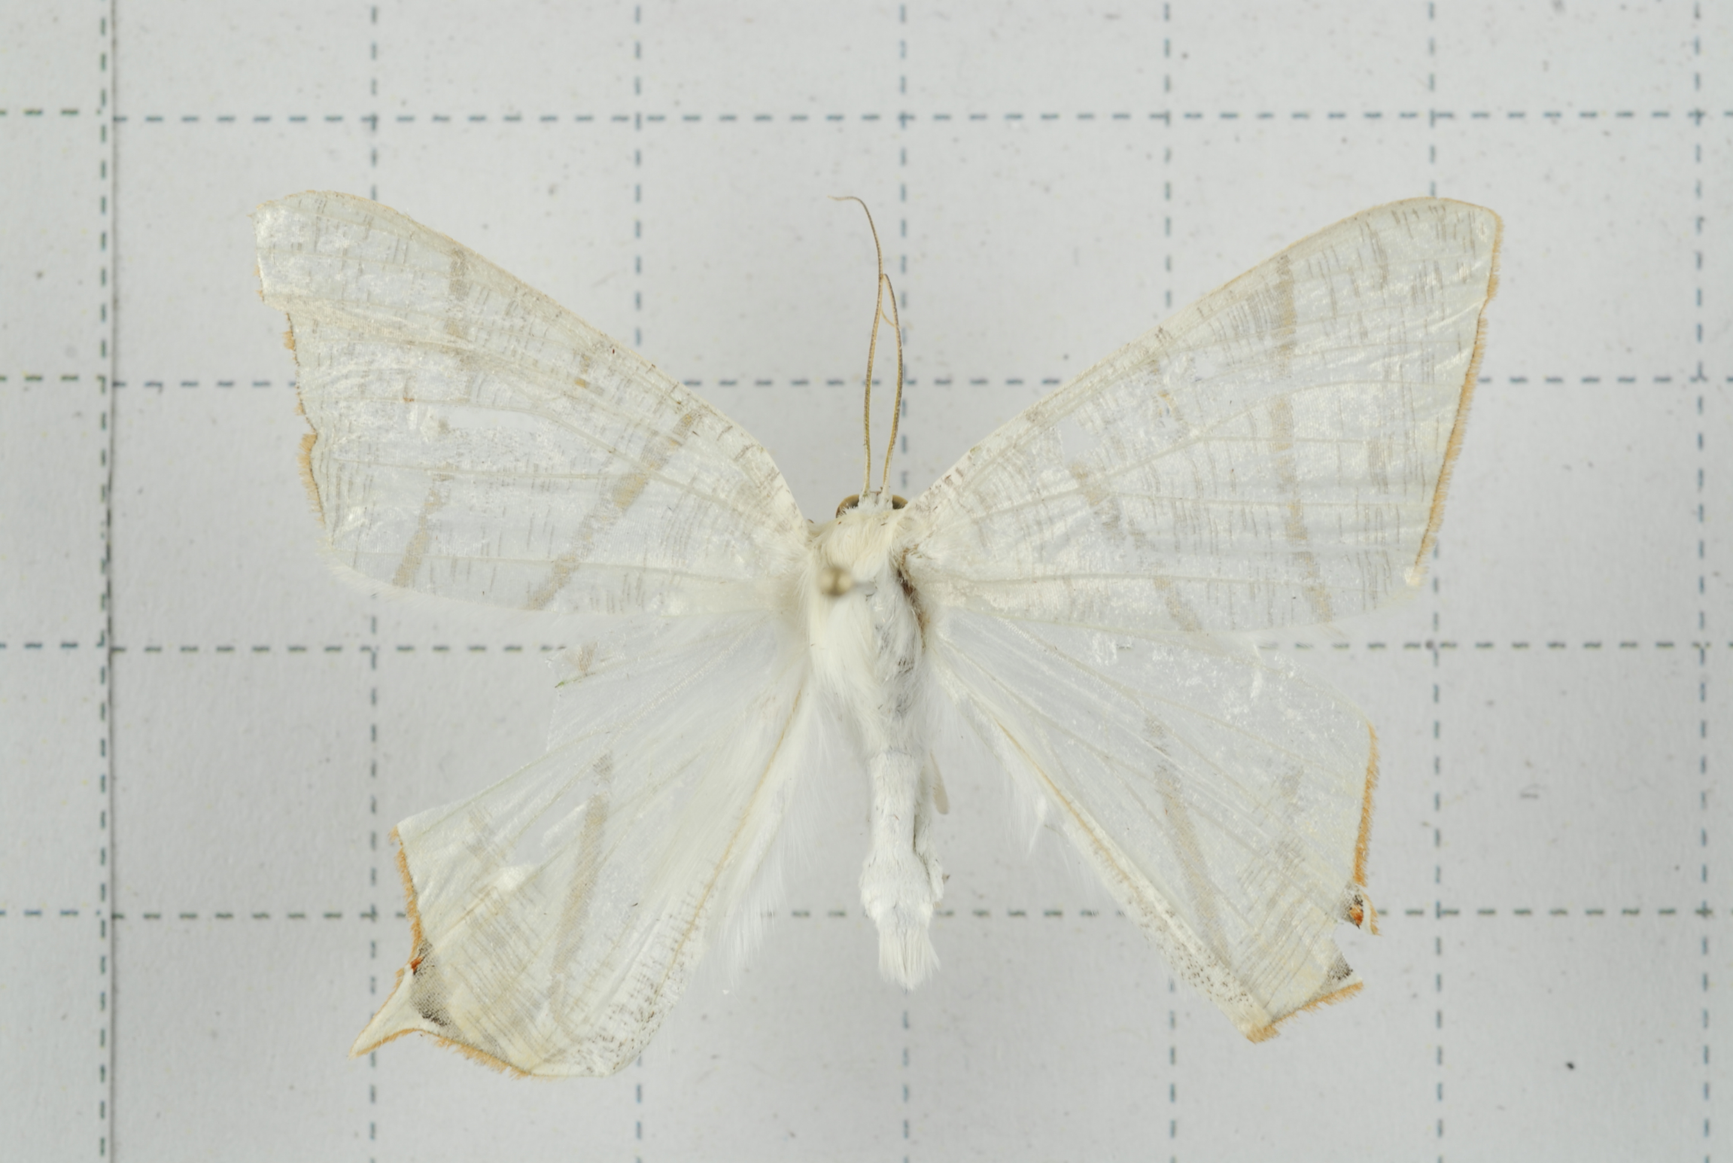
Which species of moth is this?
Ourapteryx pallidula
